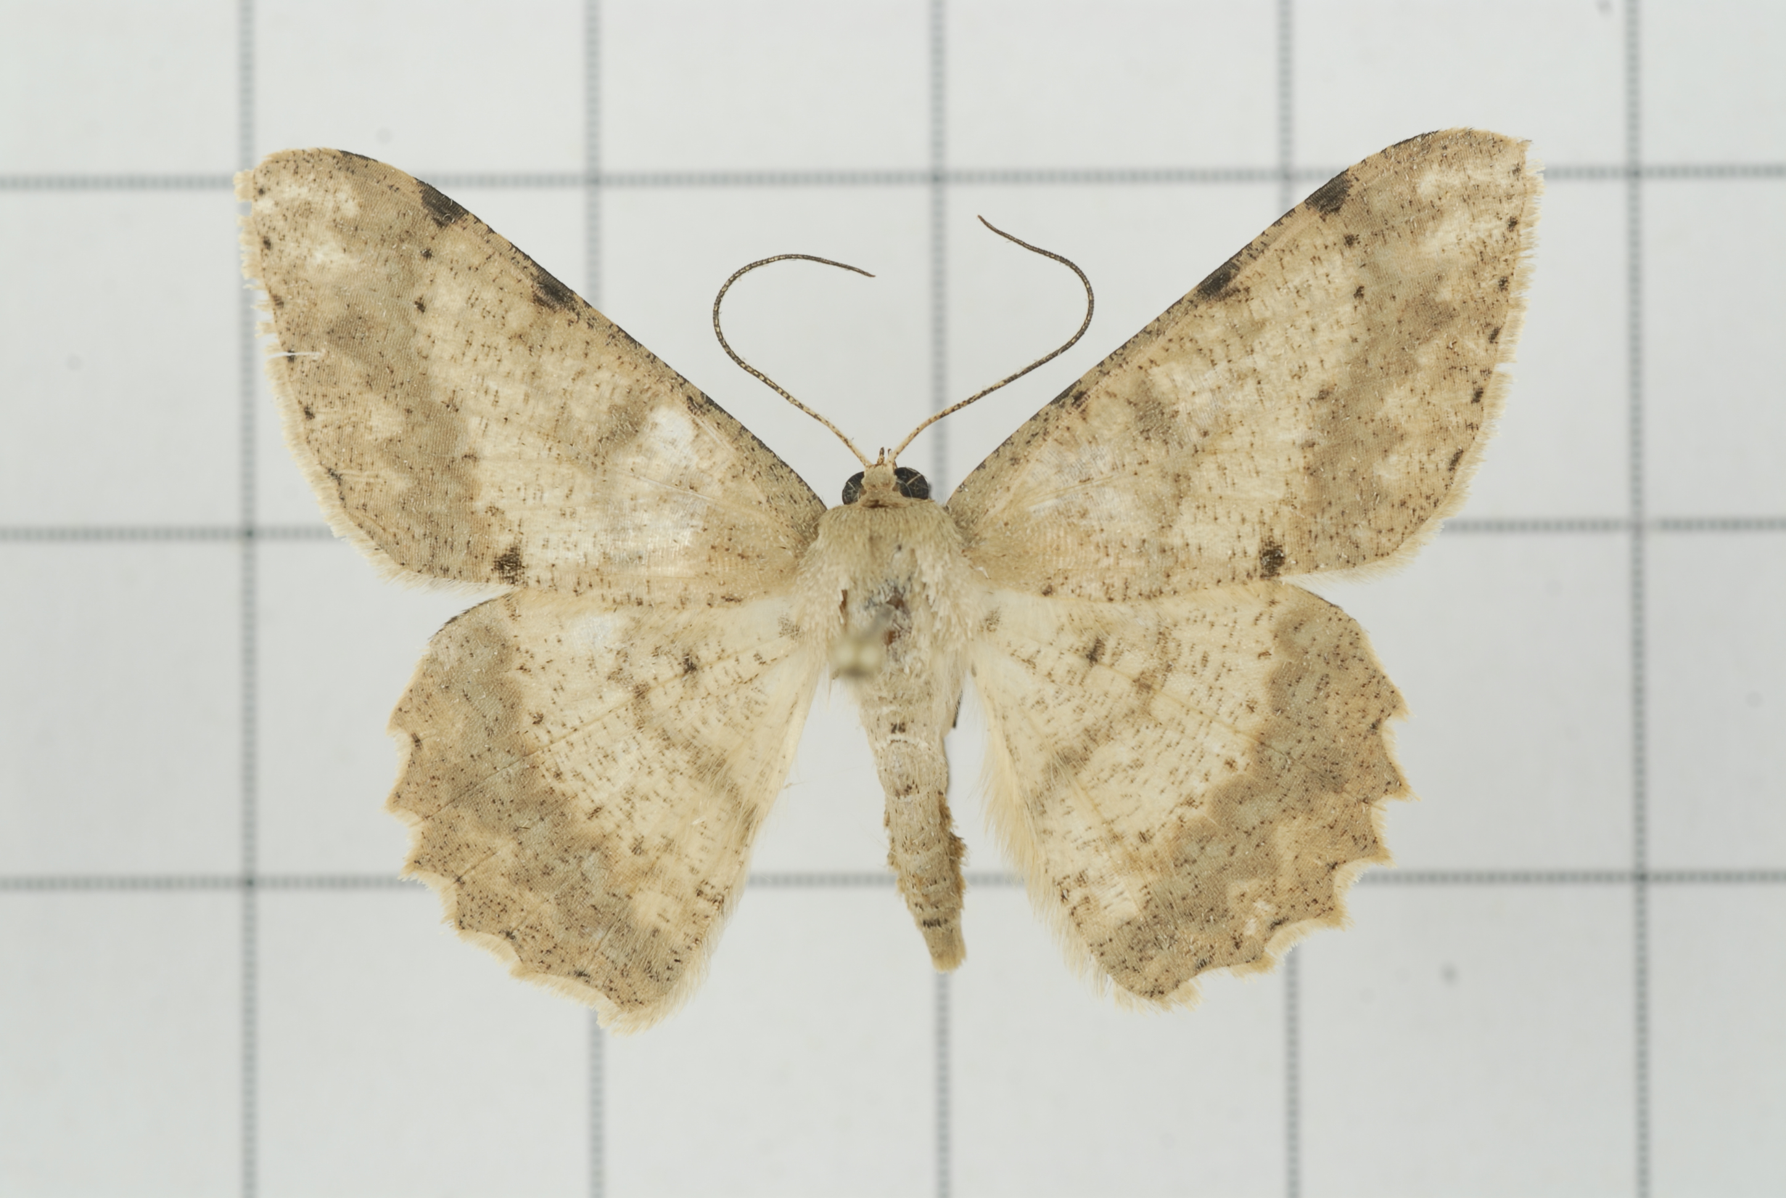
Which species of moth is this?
Luxiaria emphatica
